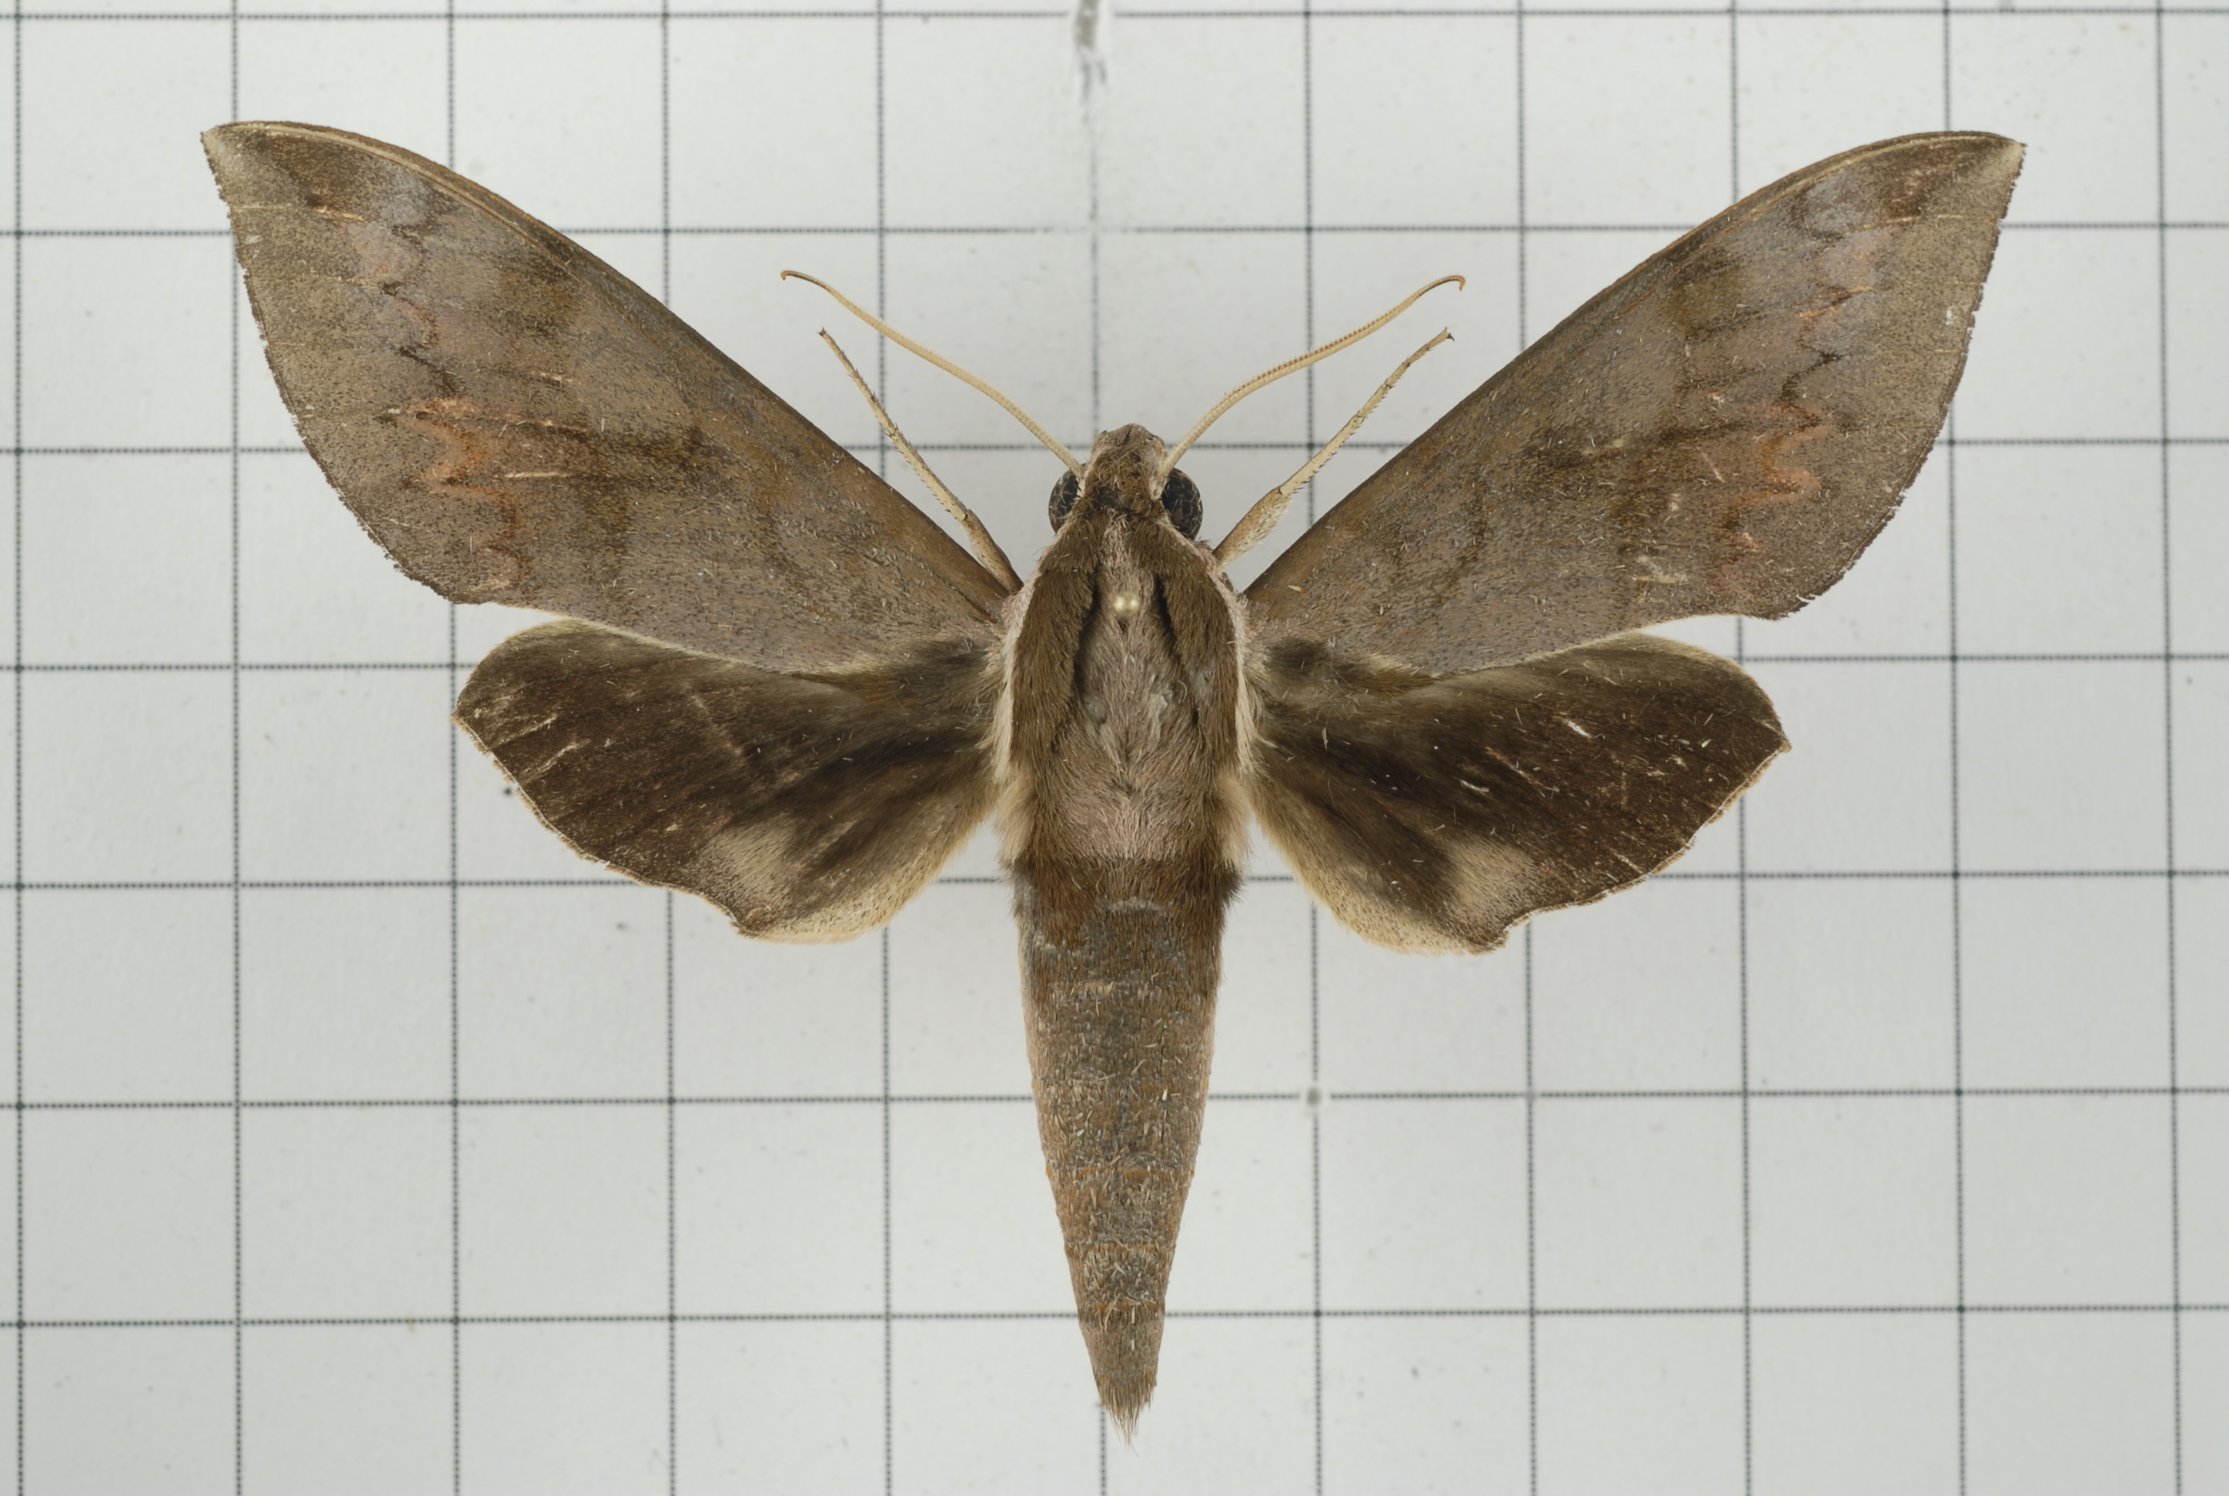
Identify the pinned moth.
Acosmerycoides harterti
